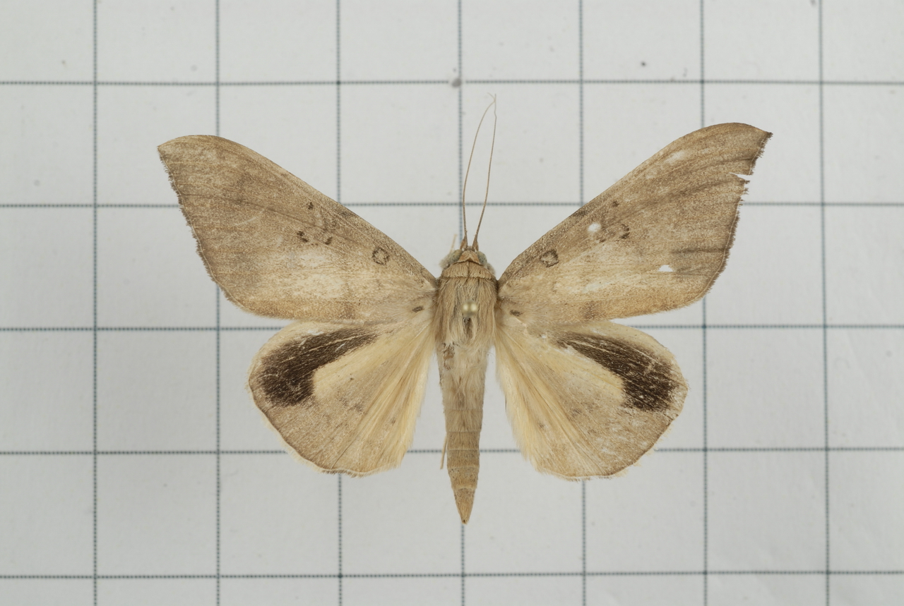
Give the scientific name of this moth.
Oxyodes scrobiculata
